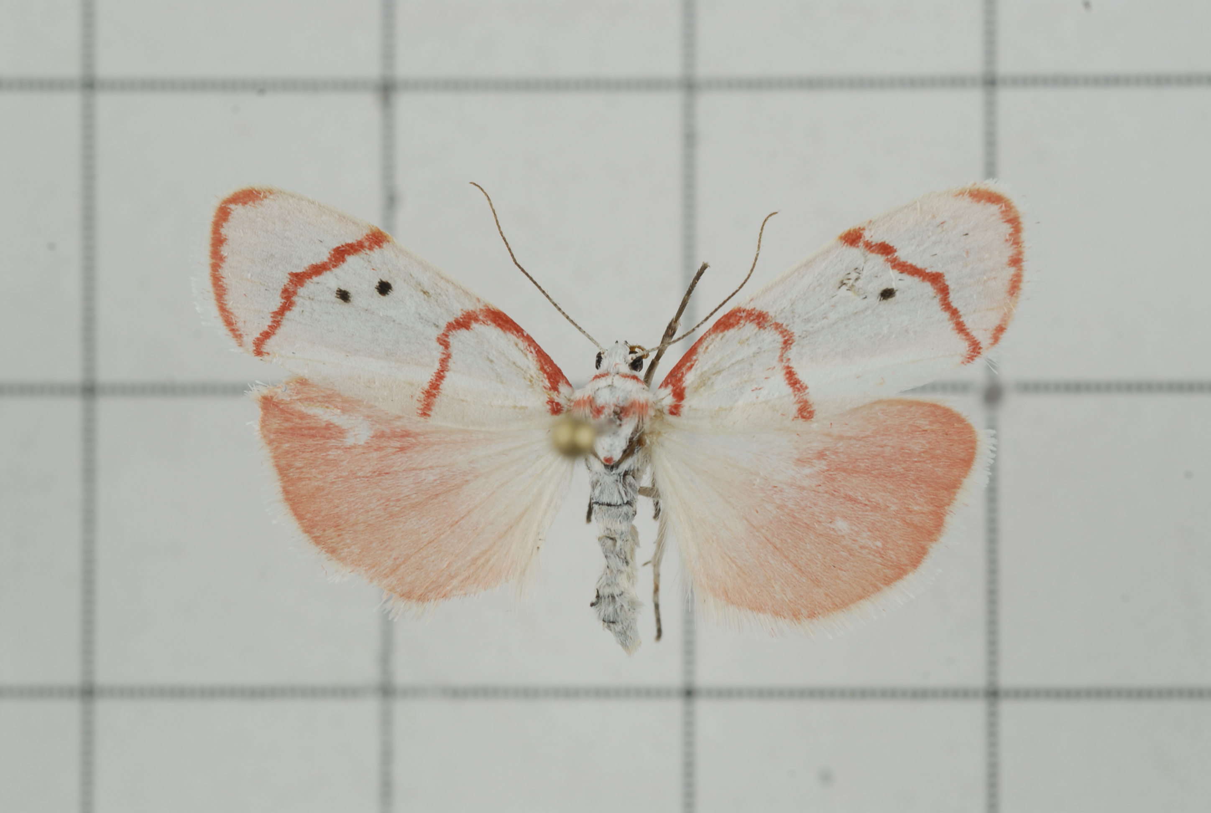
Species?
Cyana sanguinea
